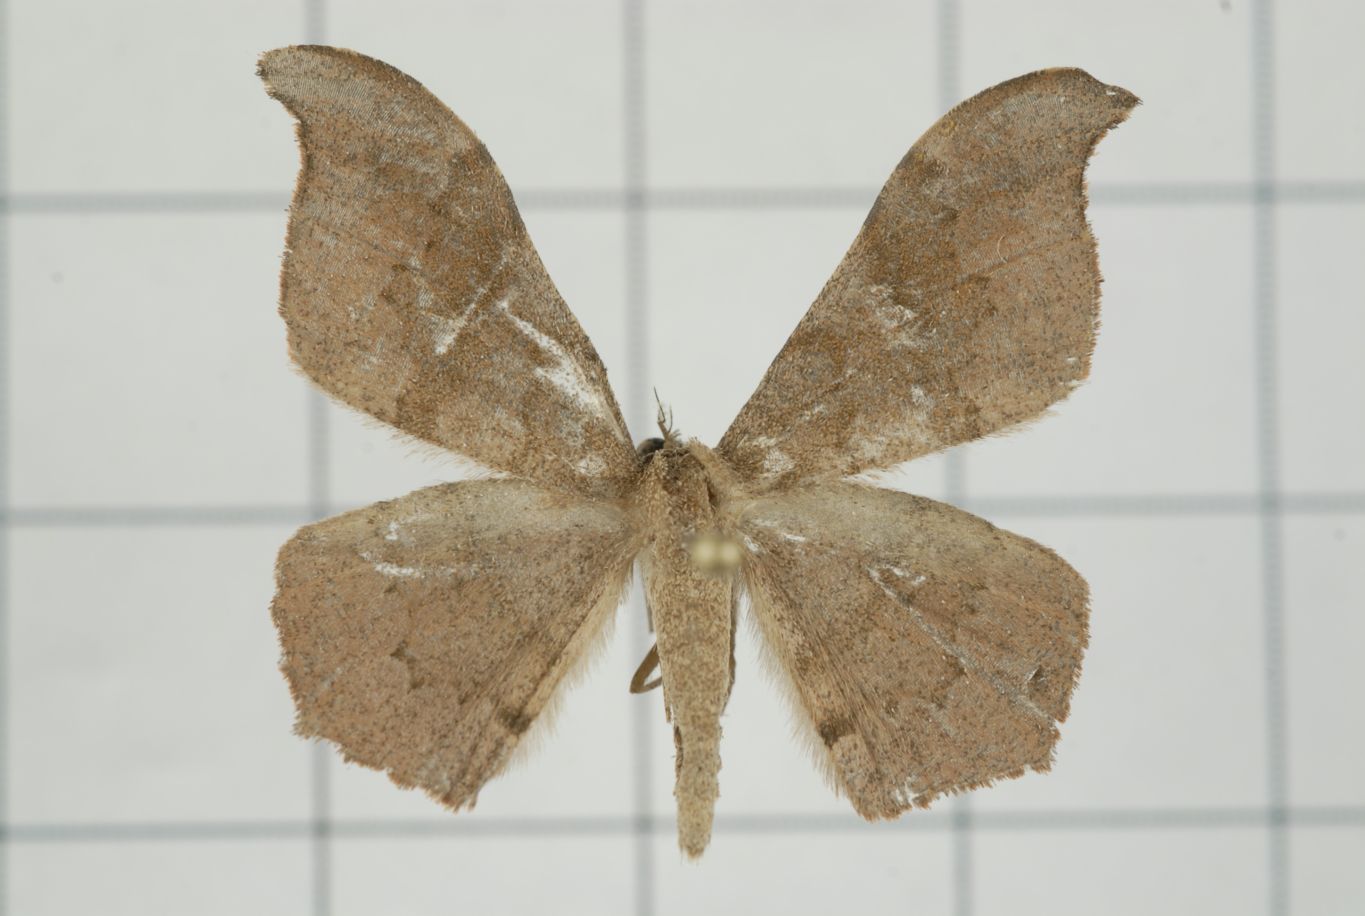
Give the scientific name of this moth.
Hyposidra talaca talaca
